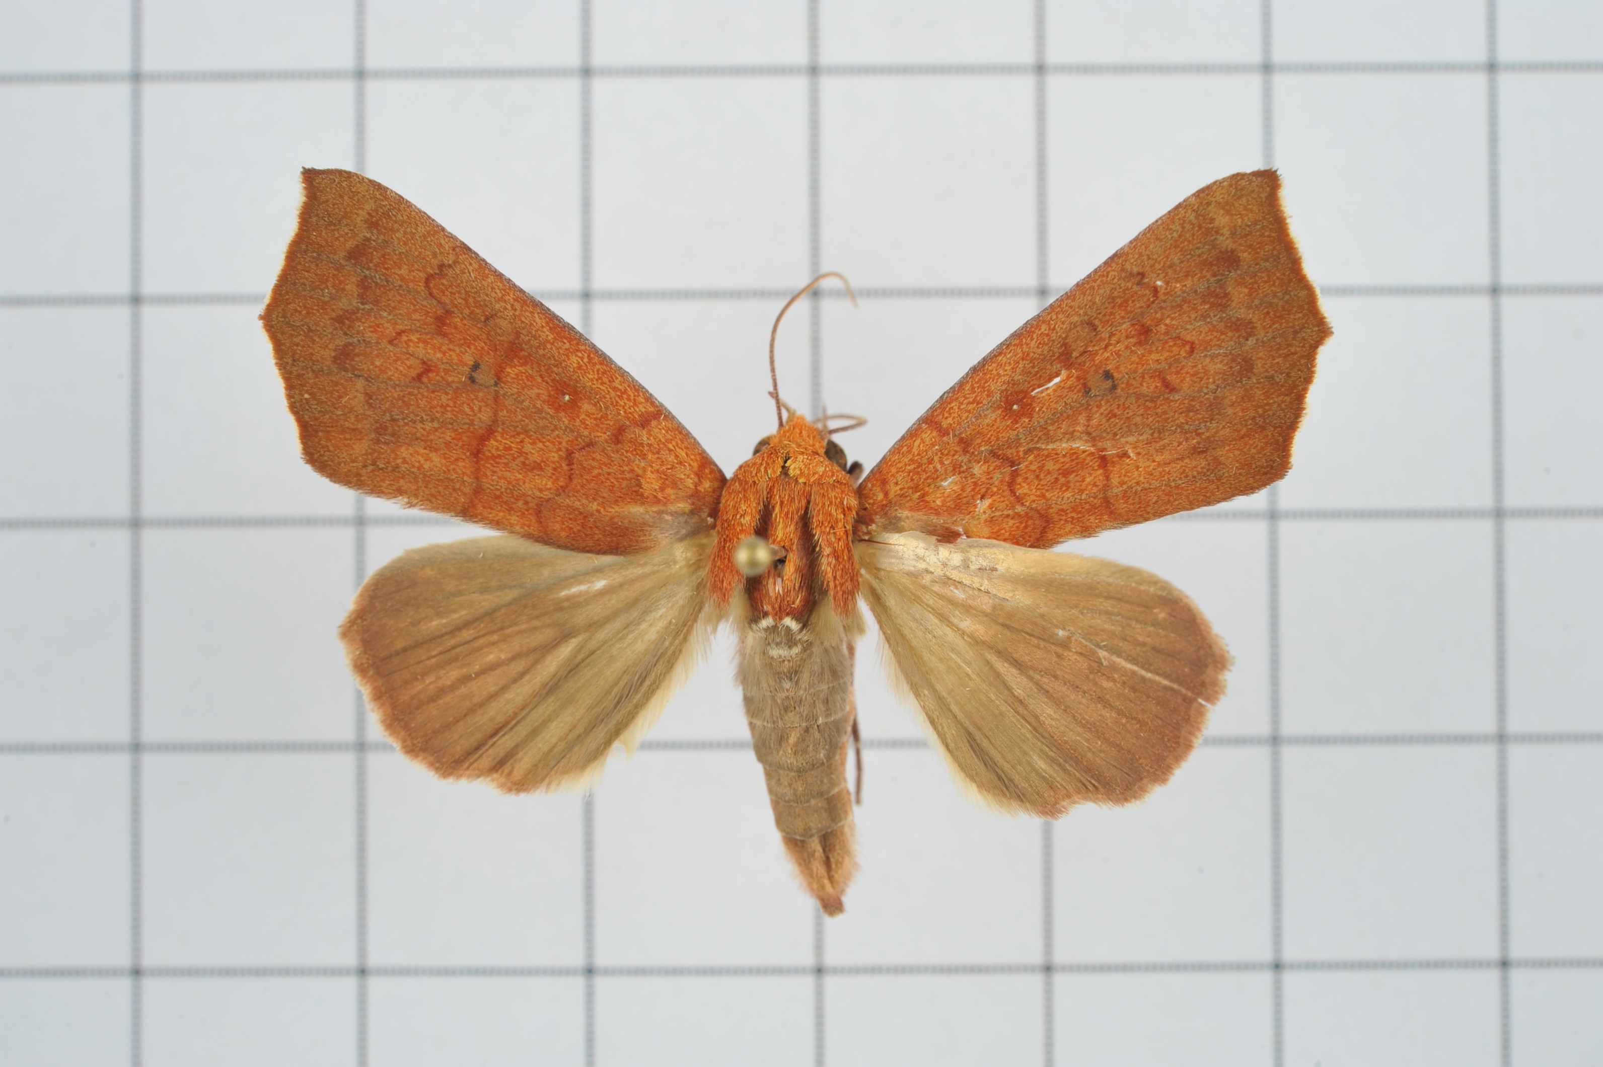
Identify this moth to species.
Rusicada fulvida
